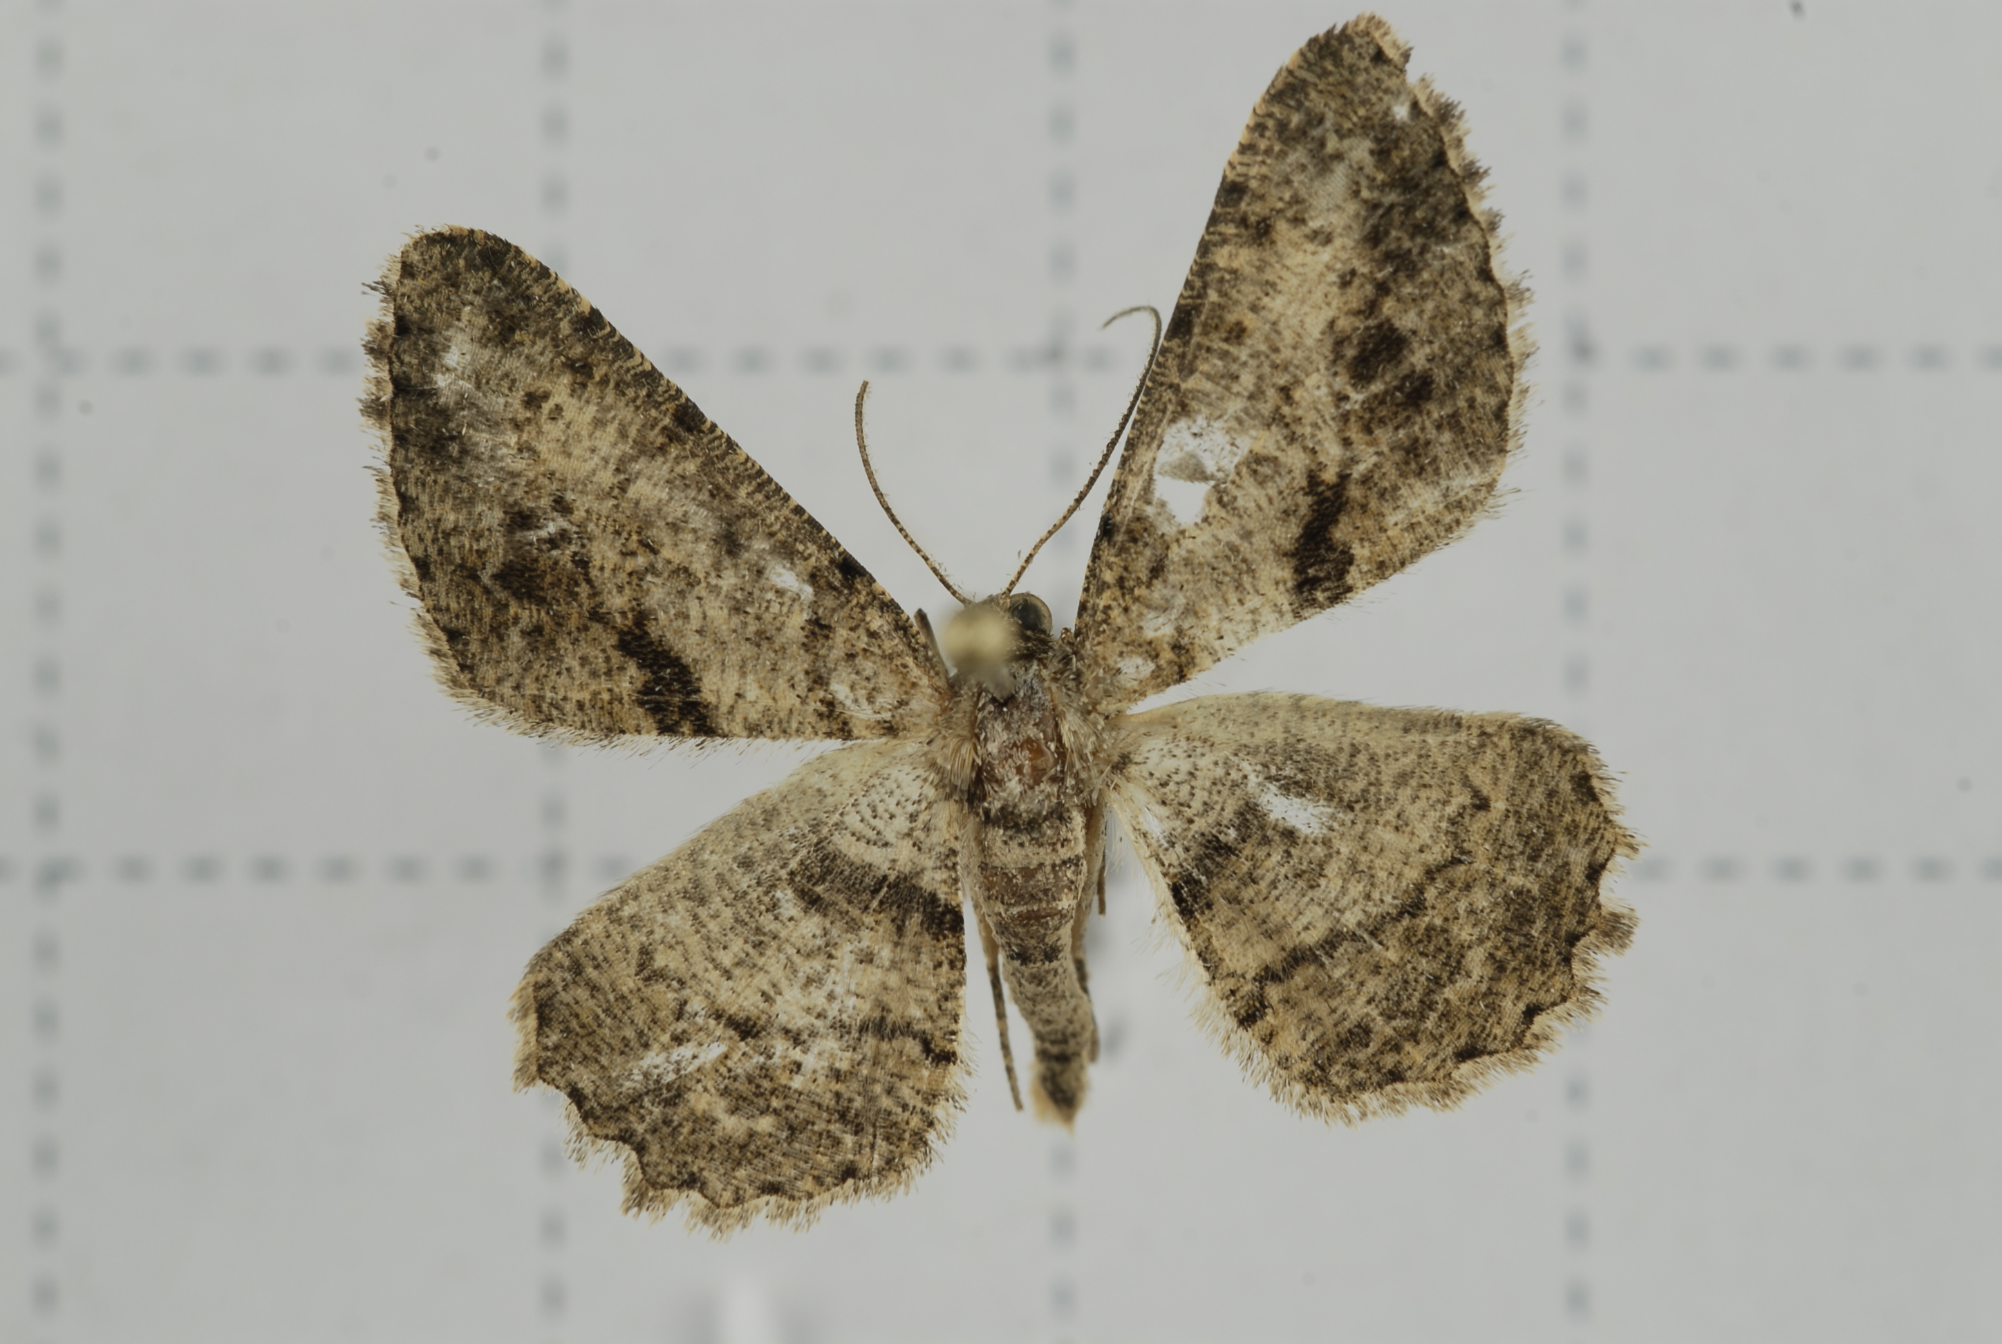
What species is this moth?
Psilalcis breta rantaizana
